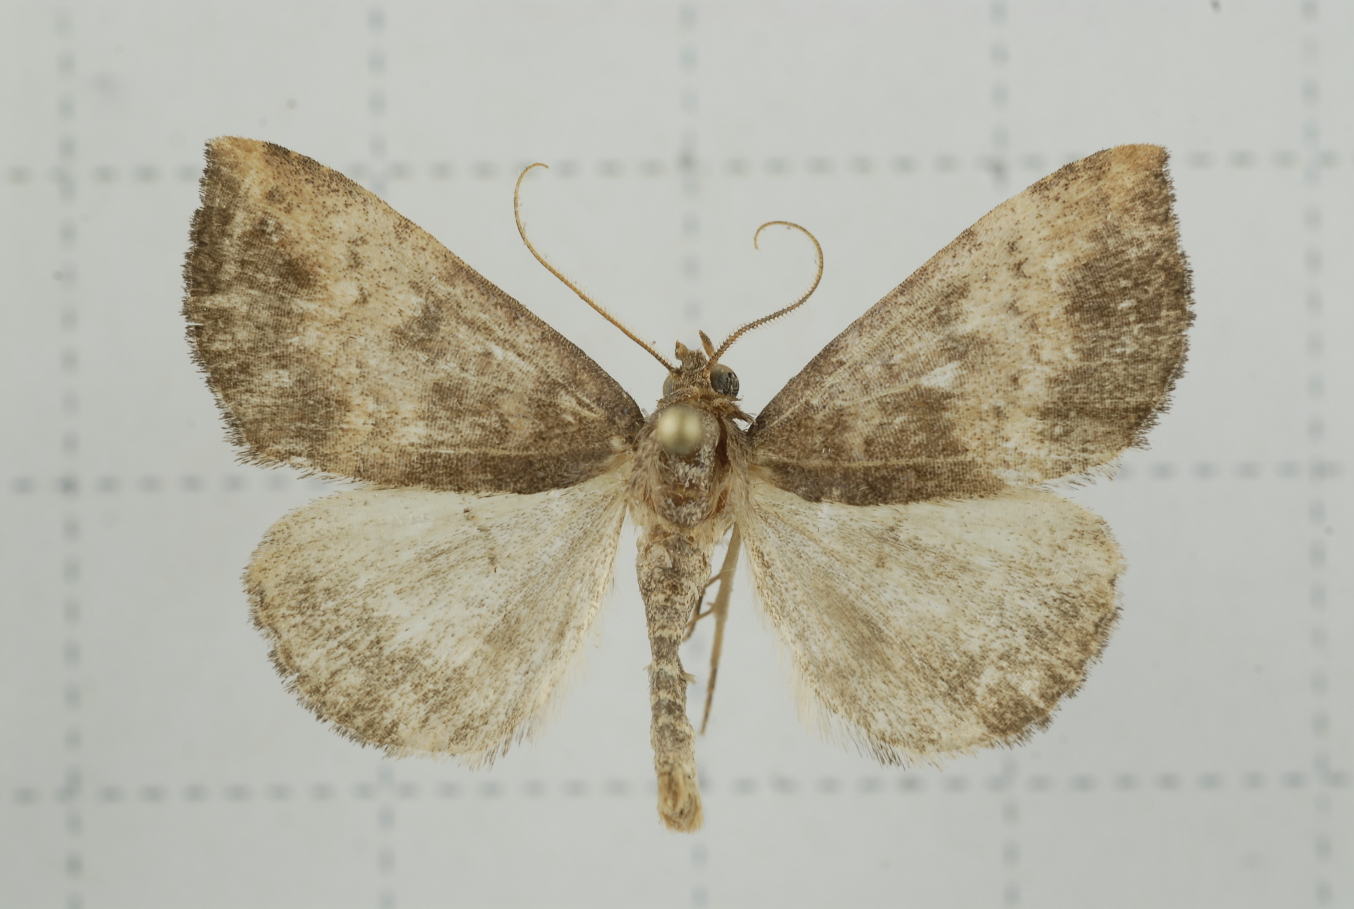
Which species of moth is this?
Scedopla umbrosa
